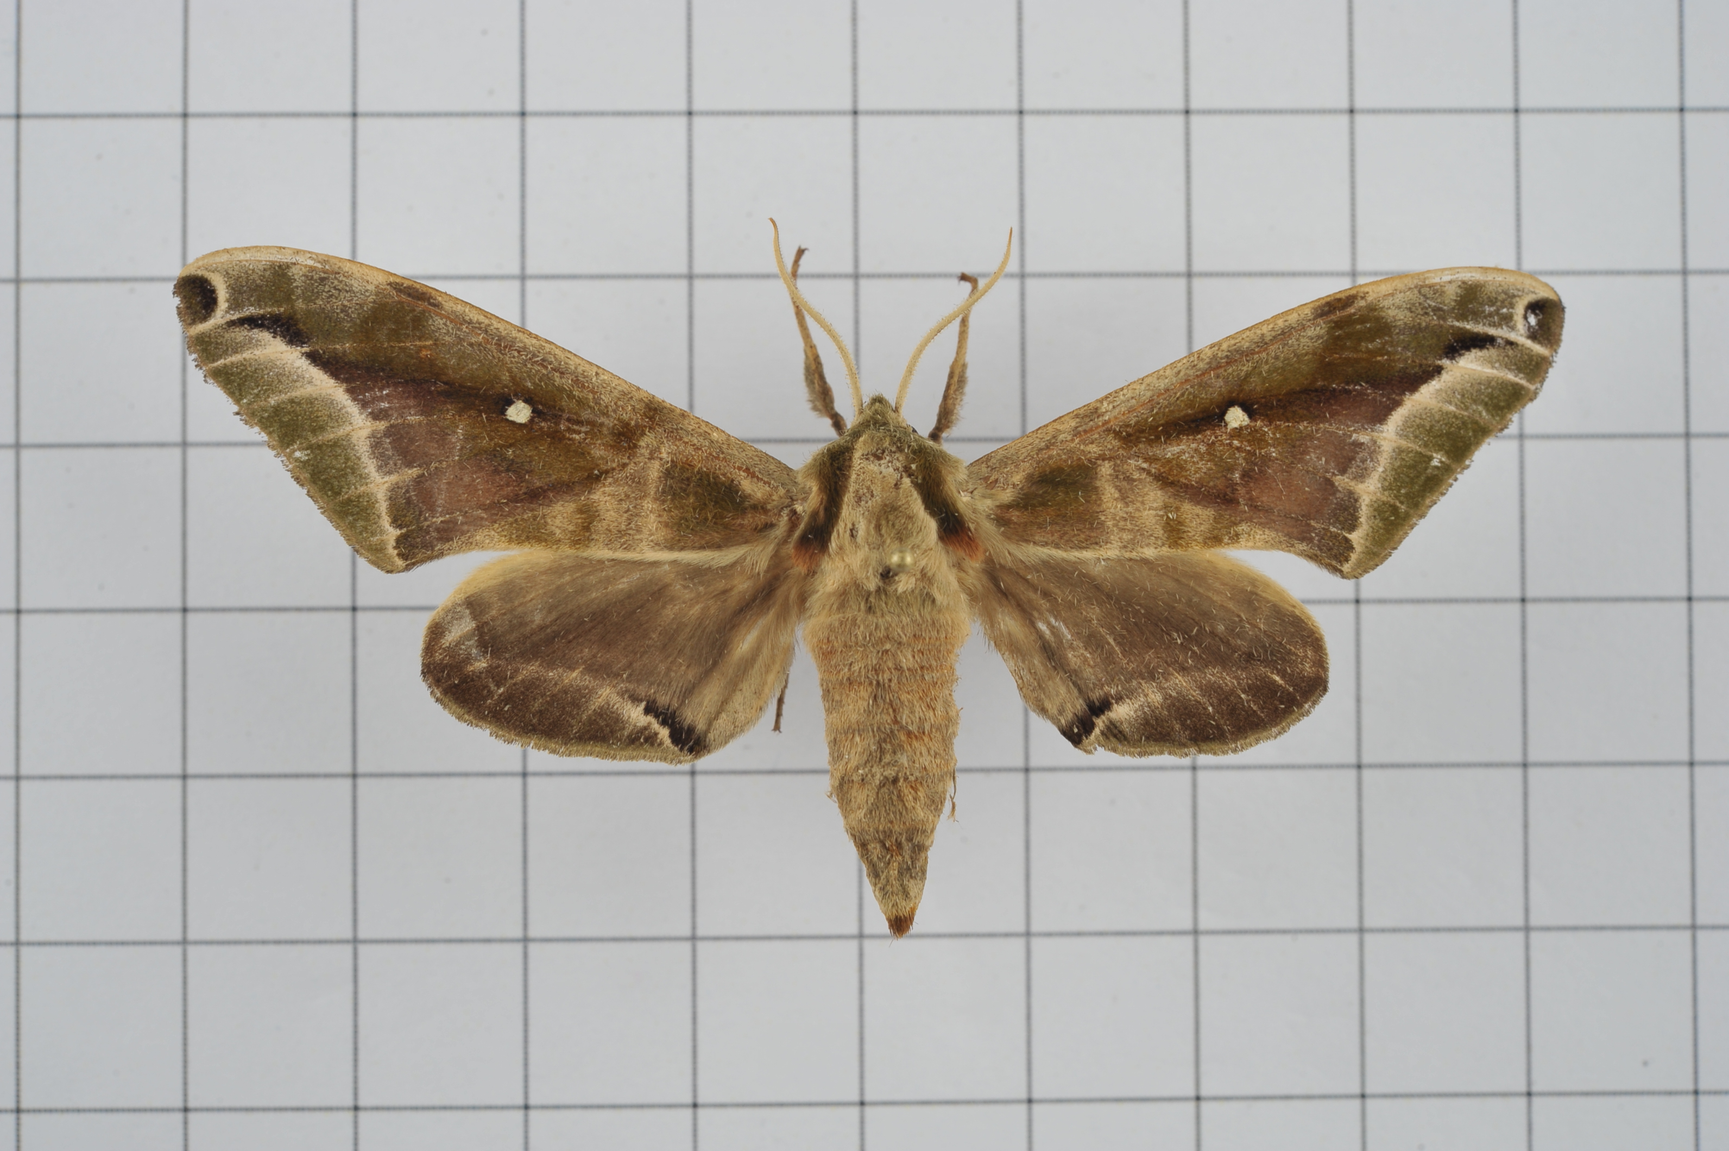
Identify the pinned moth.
Parum colligata
